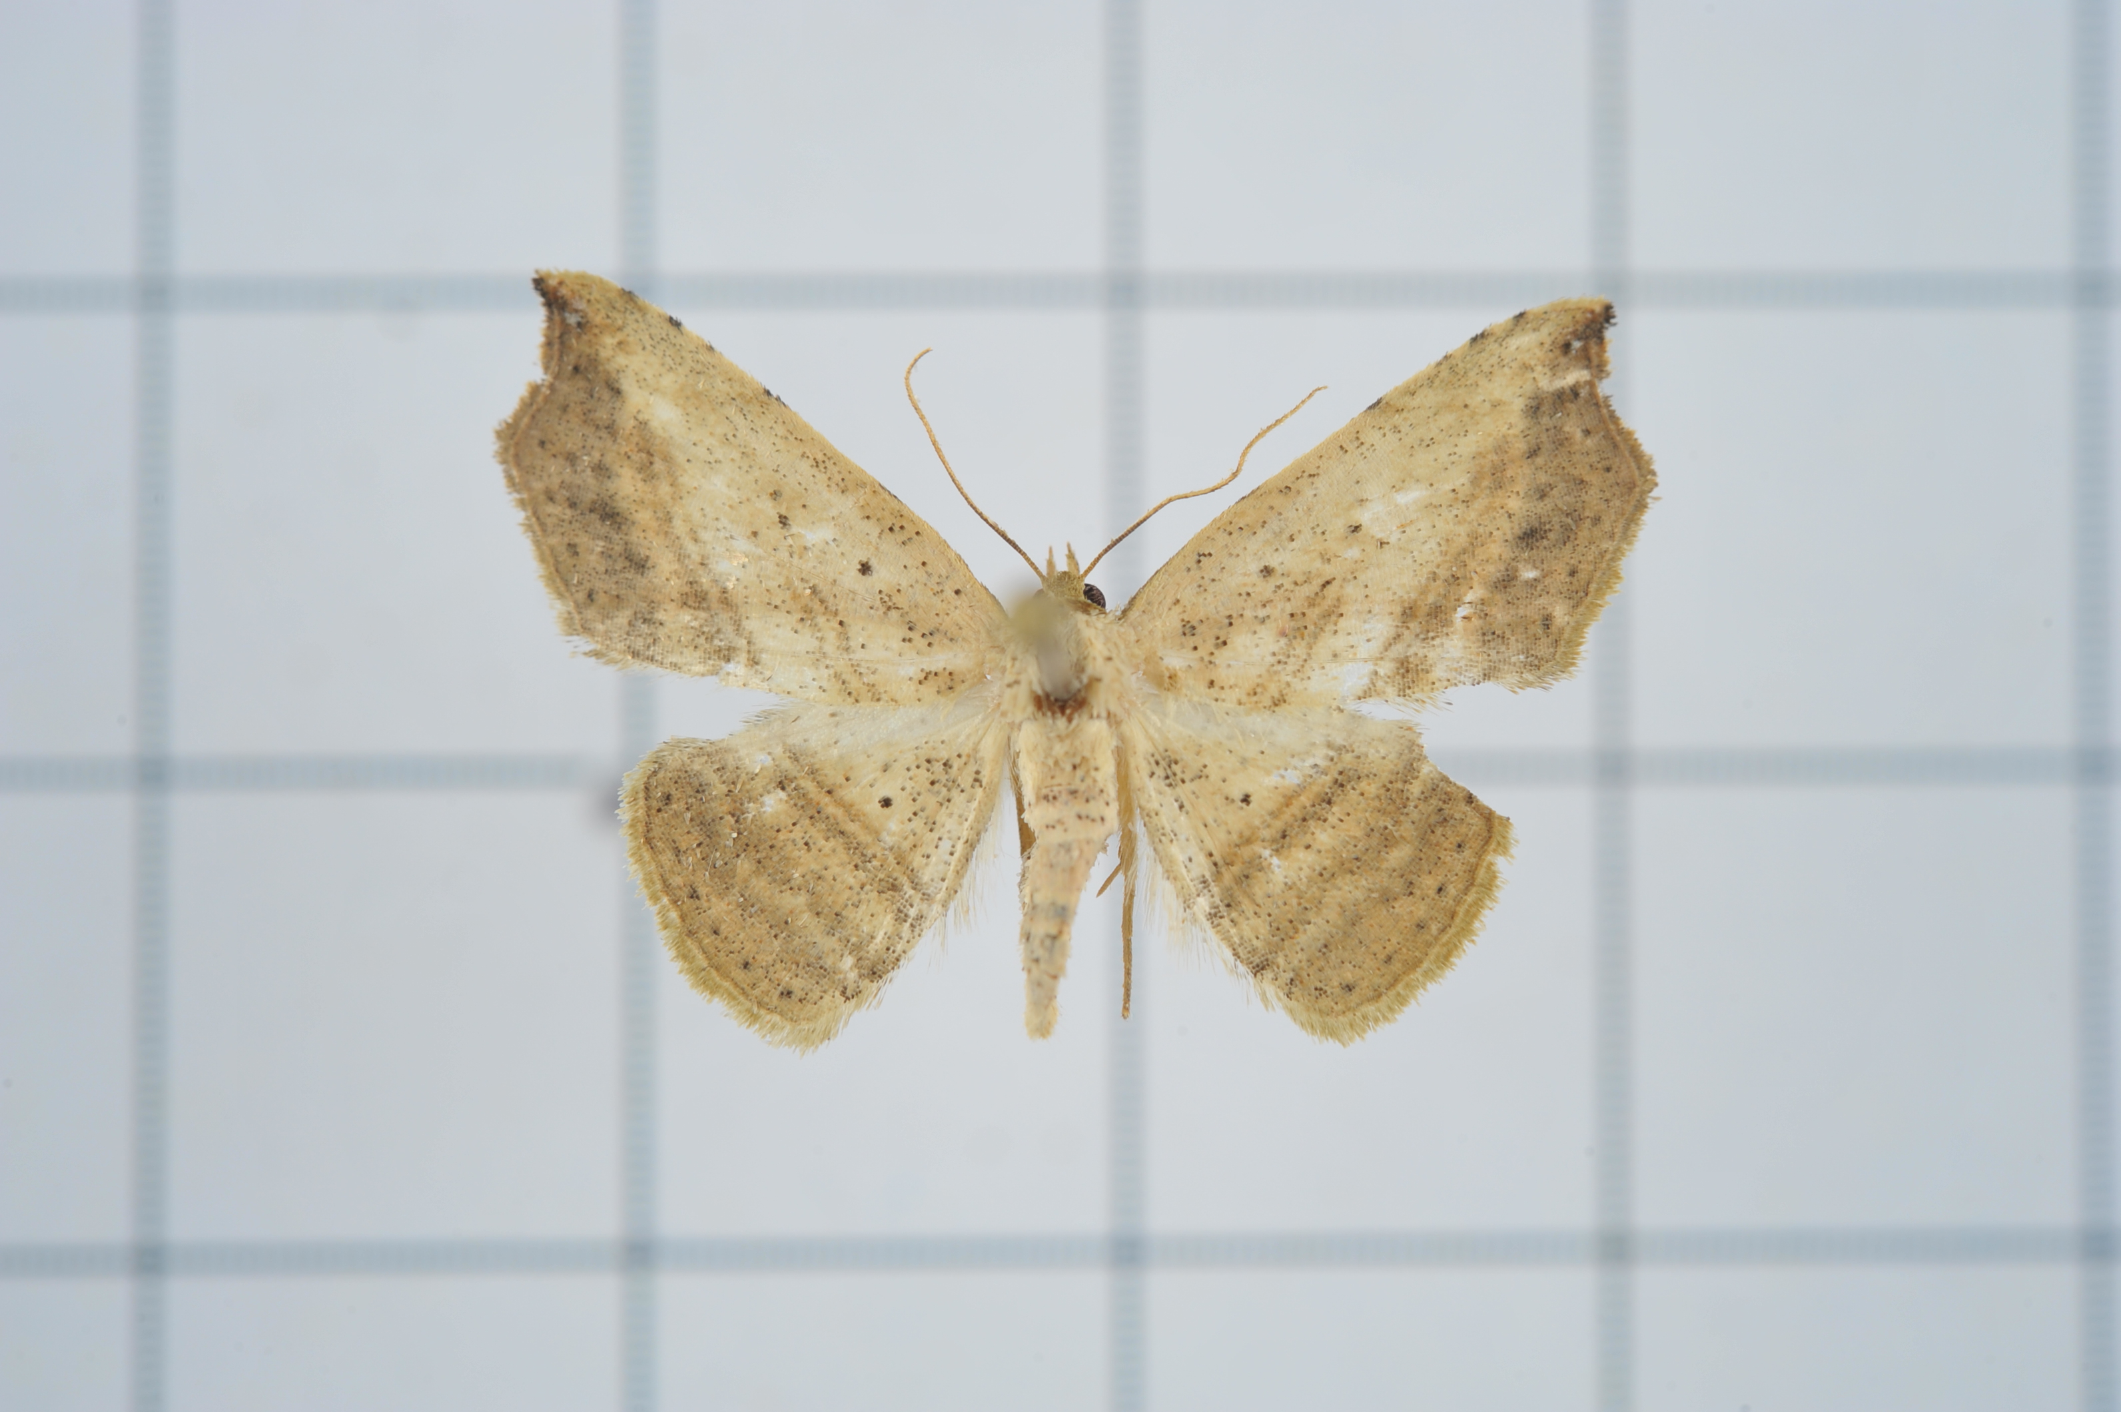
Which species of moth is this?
Corgatha atrifalcis
